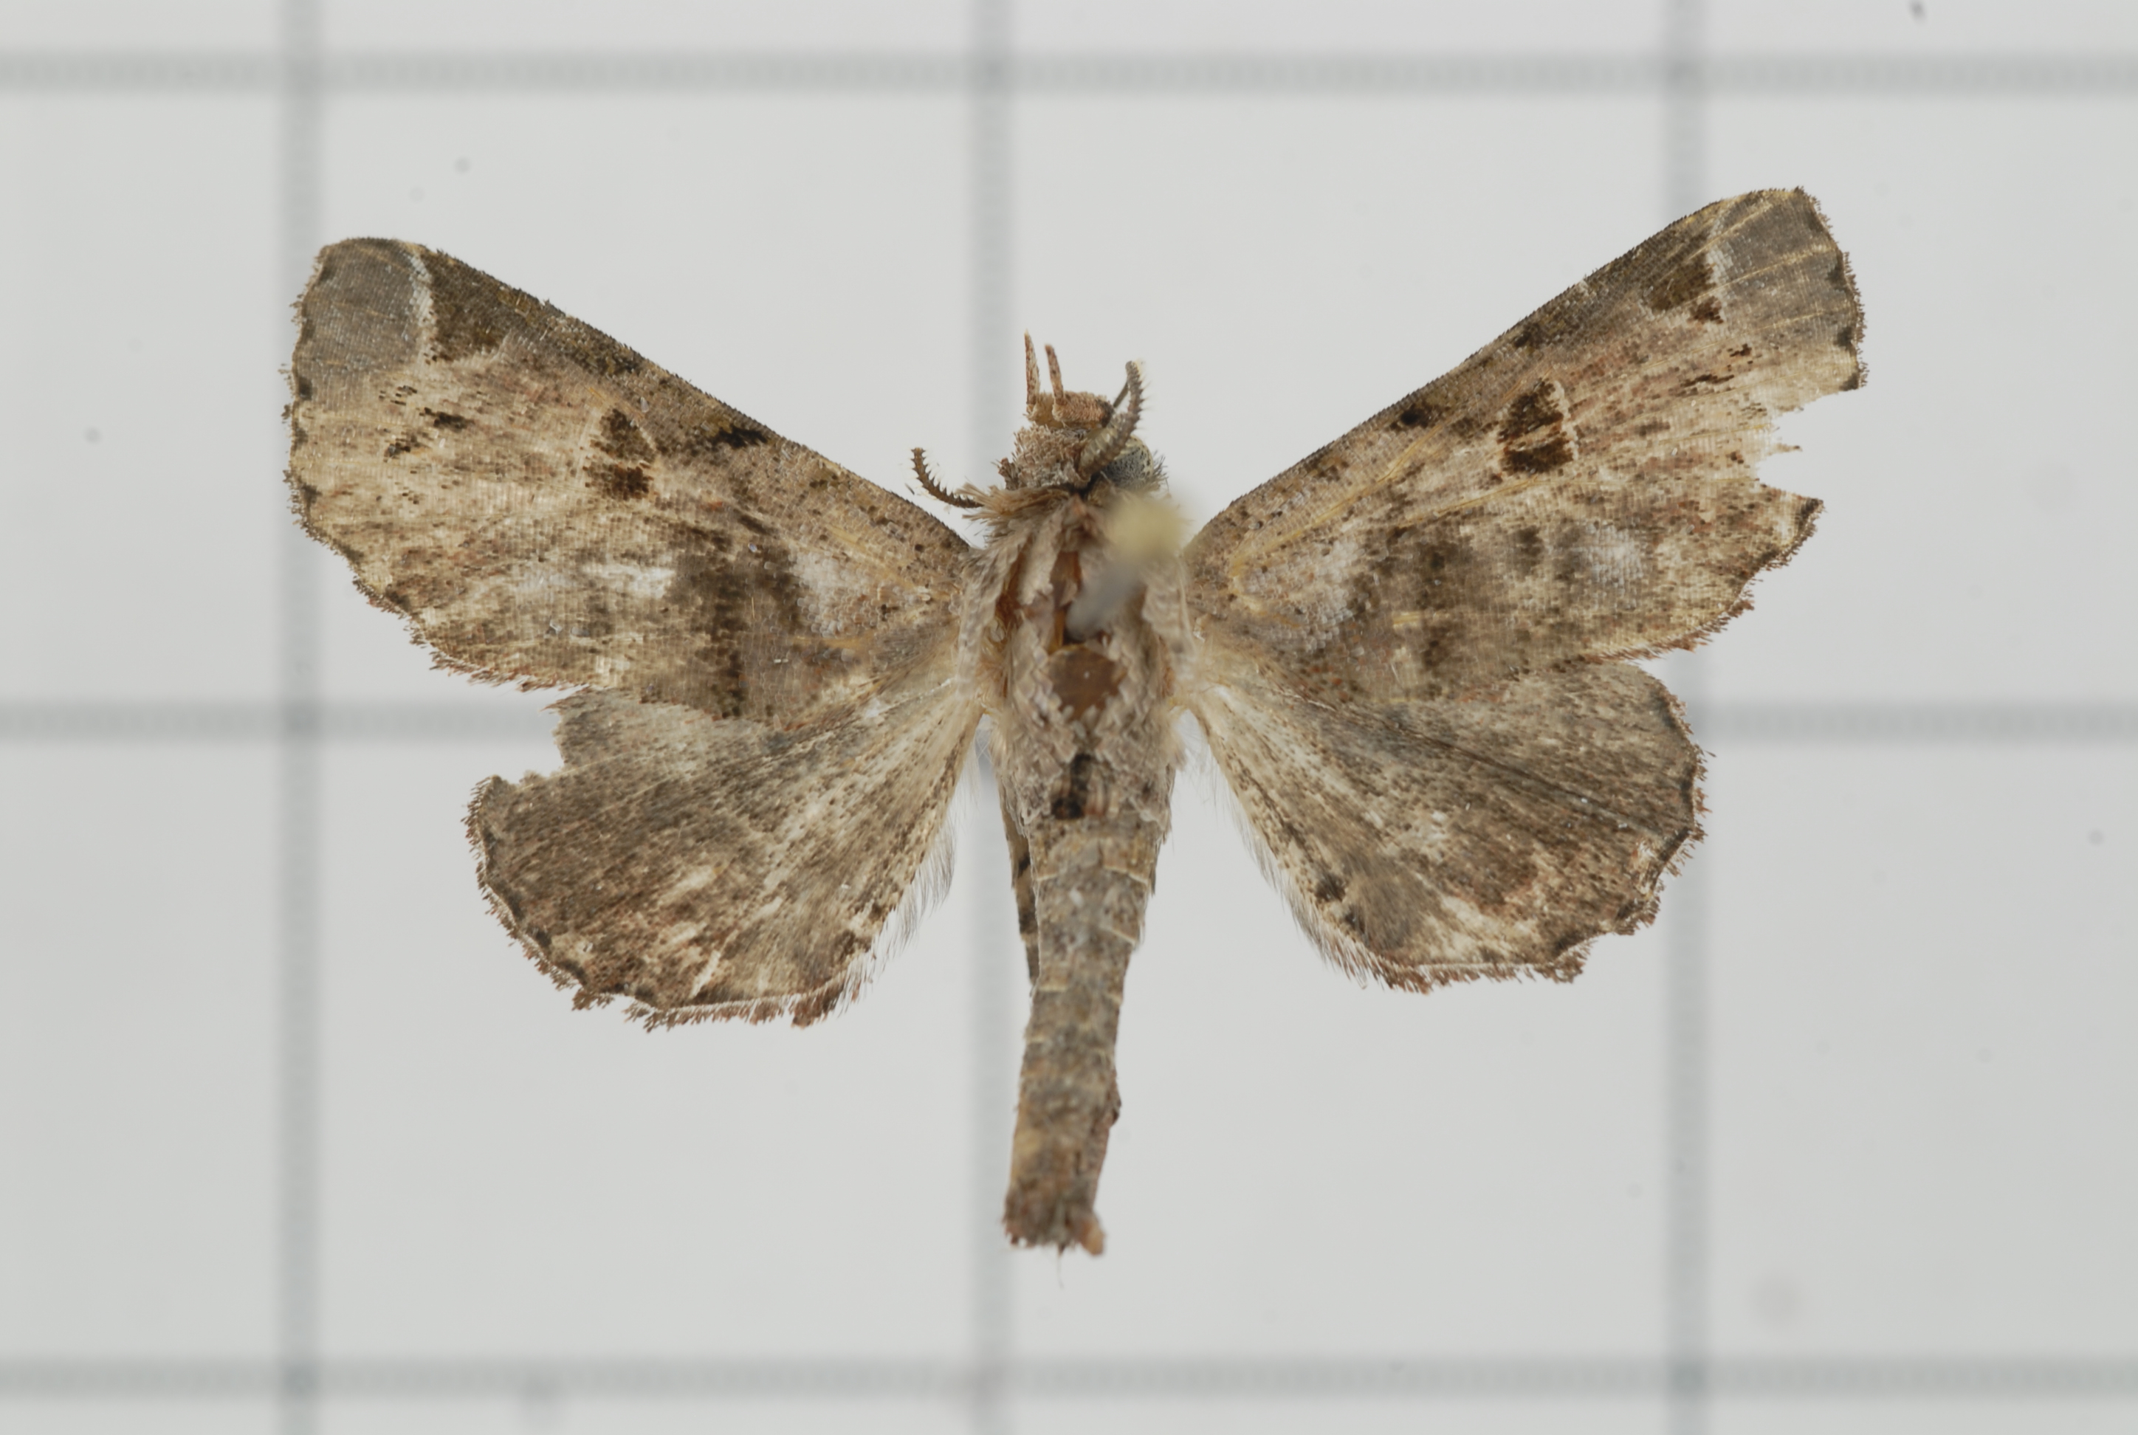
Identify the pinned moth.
Atacira affinis
